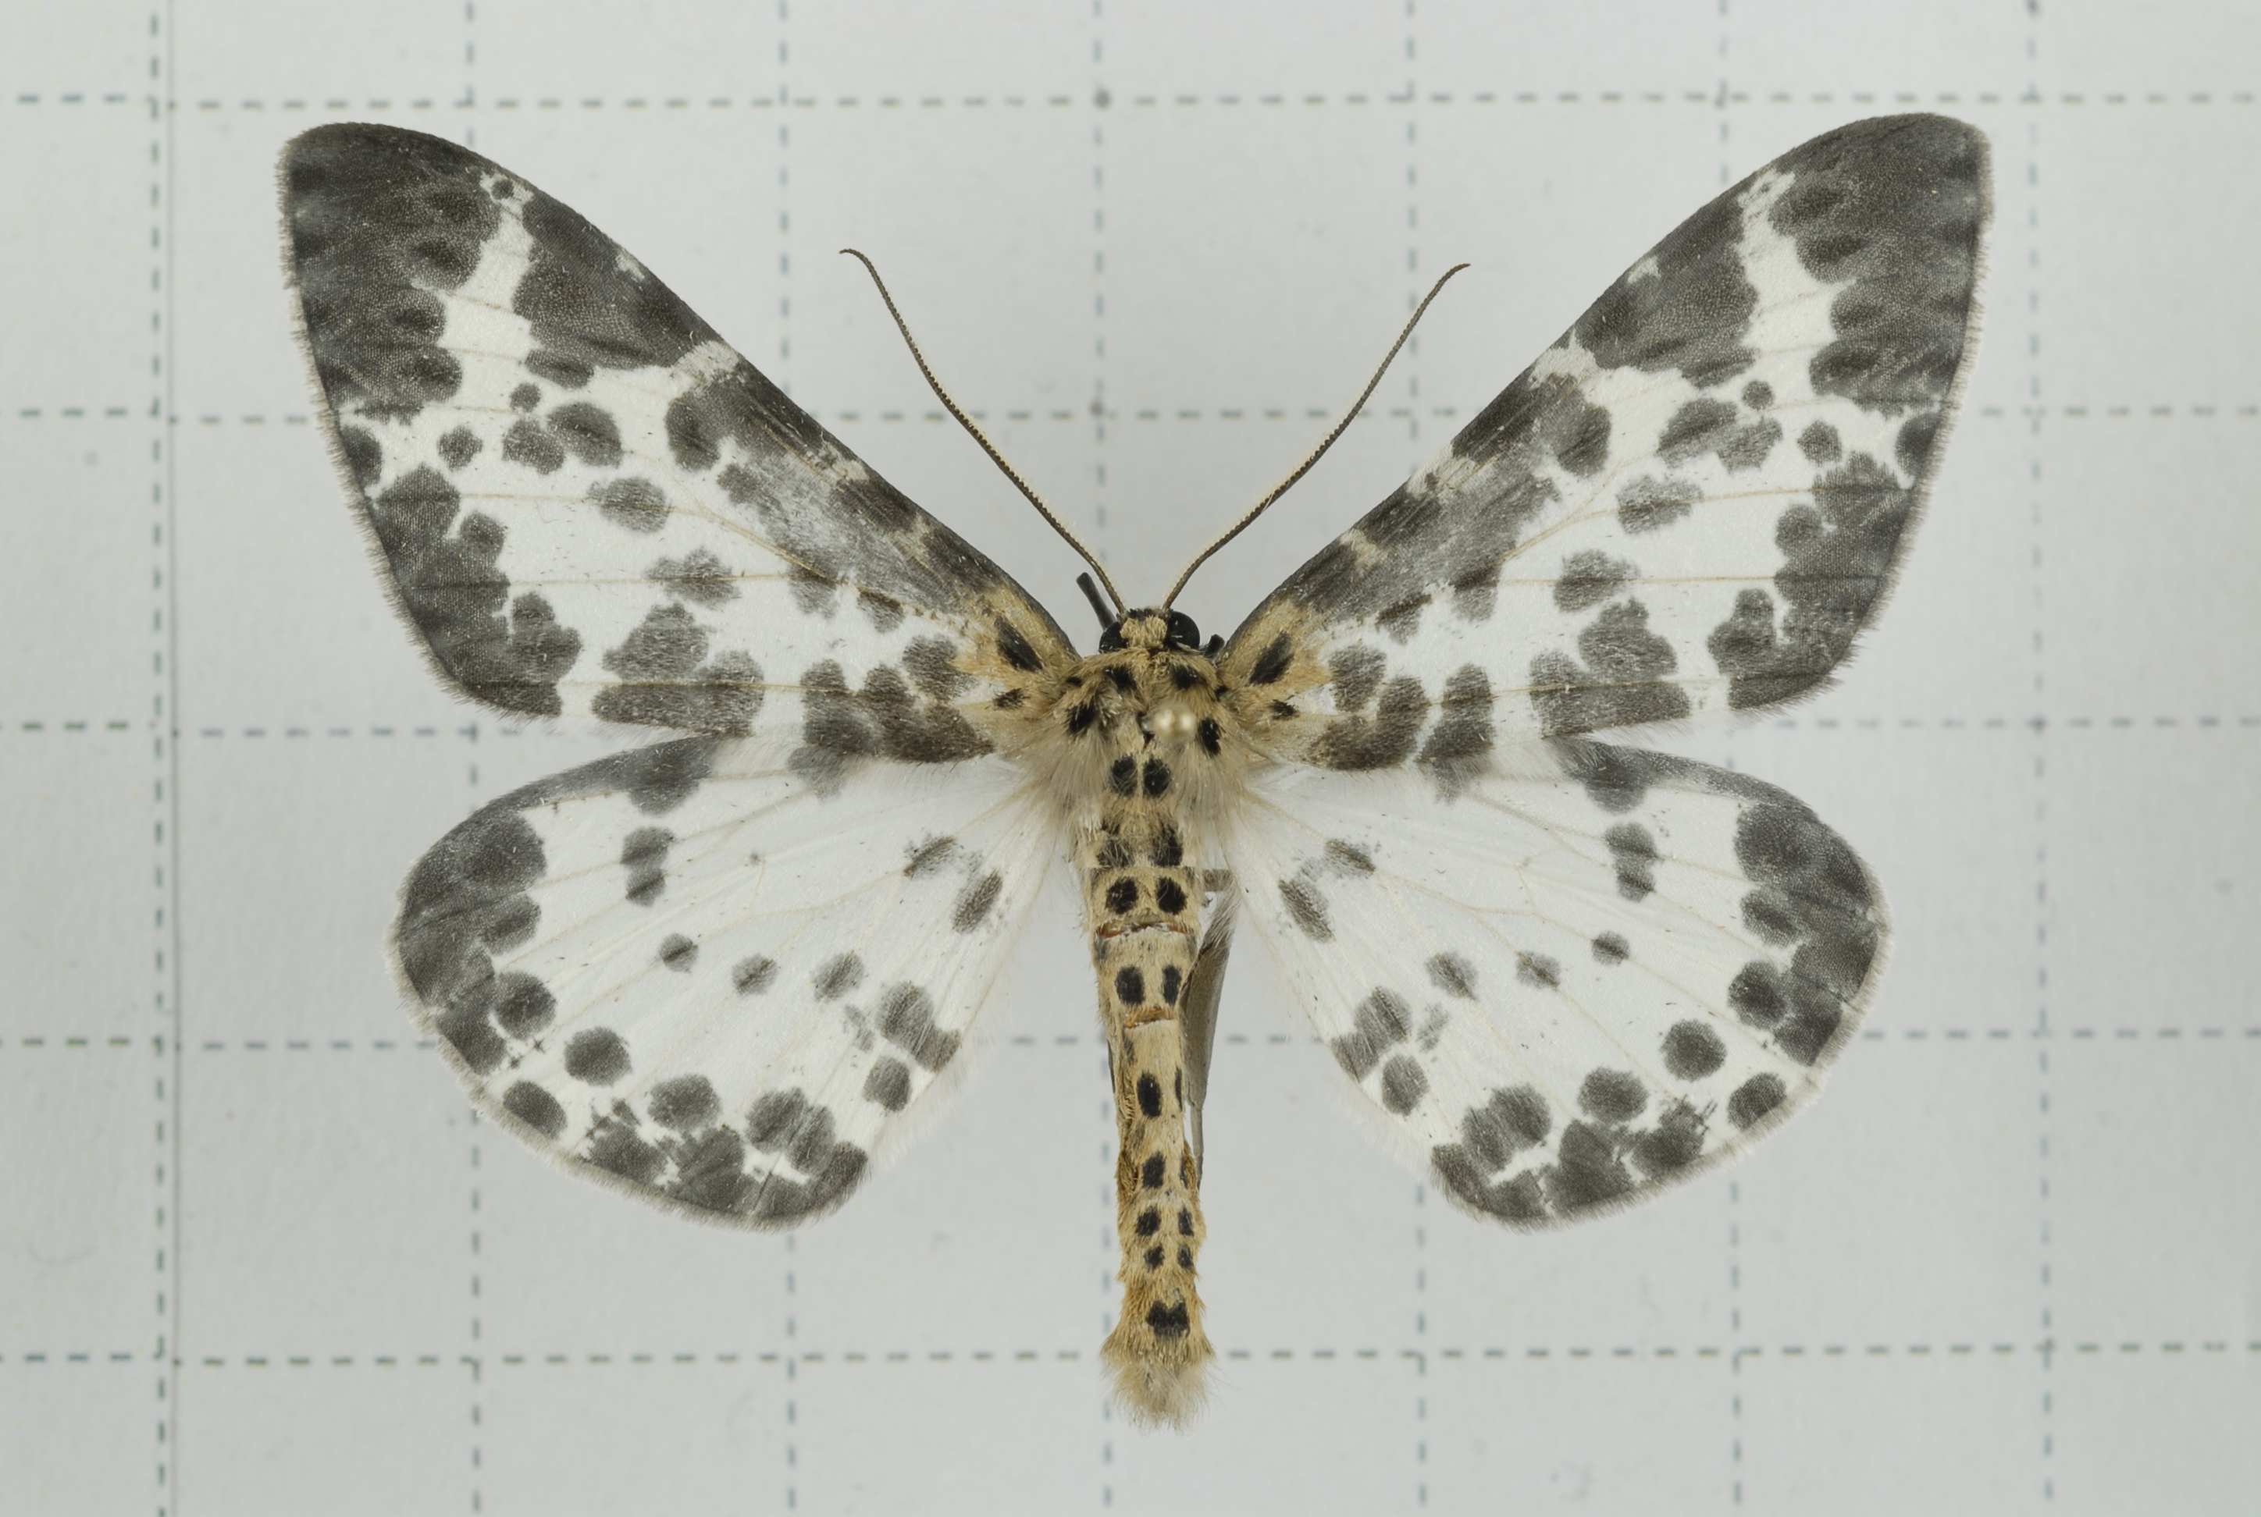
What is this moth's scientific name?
Percnia luridaria nominoneura
